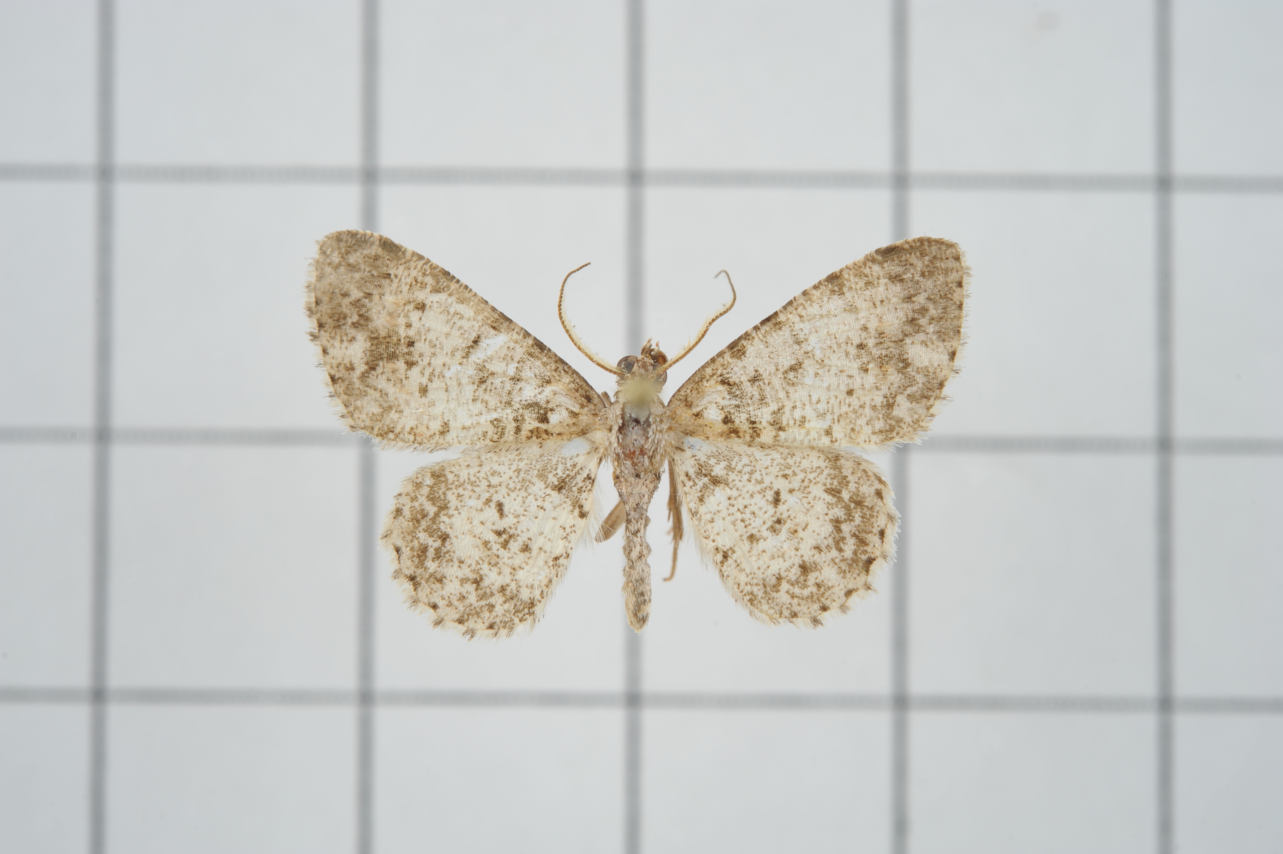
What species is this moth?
Myrioblephara simplaria simplaria
